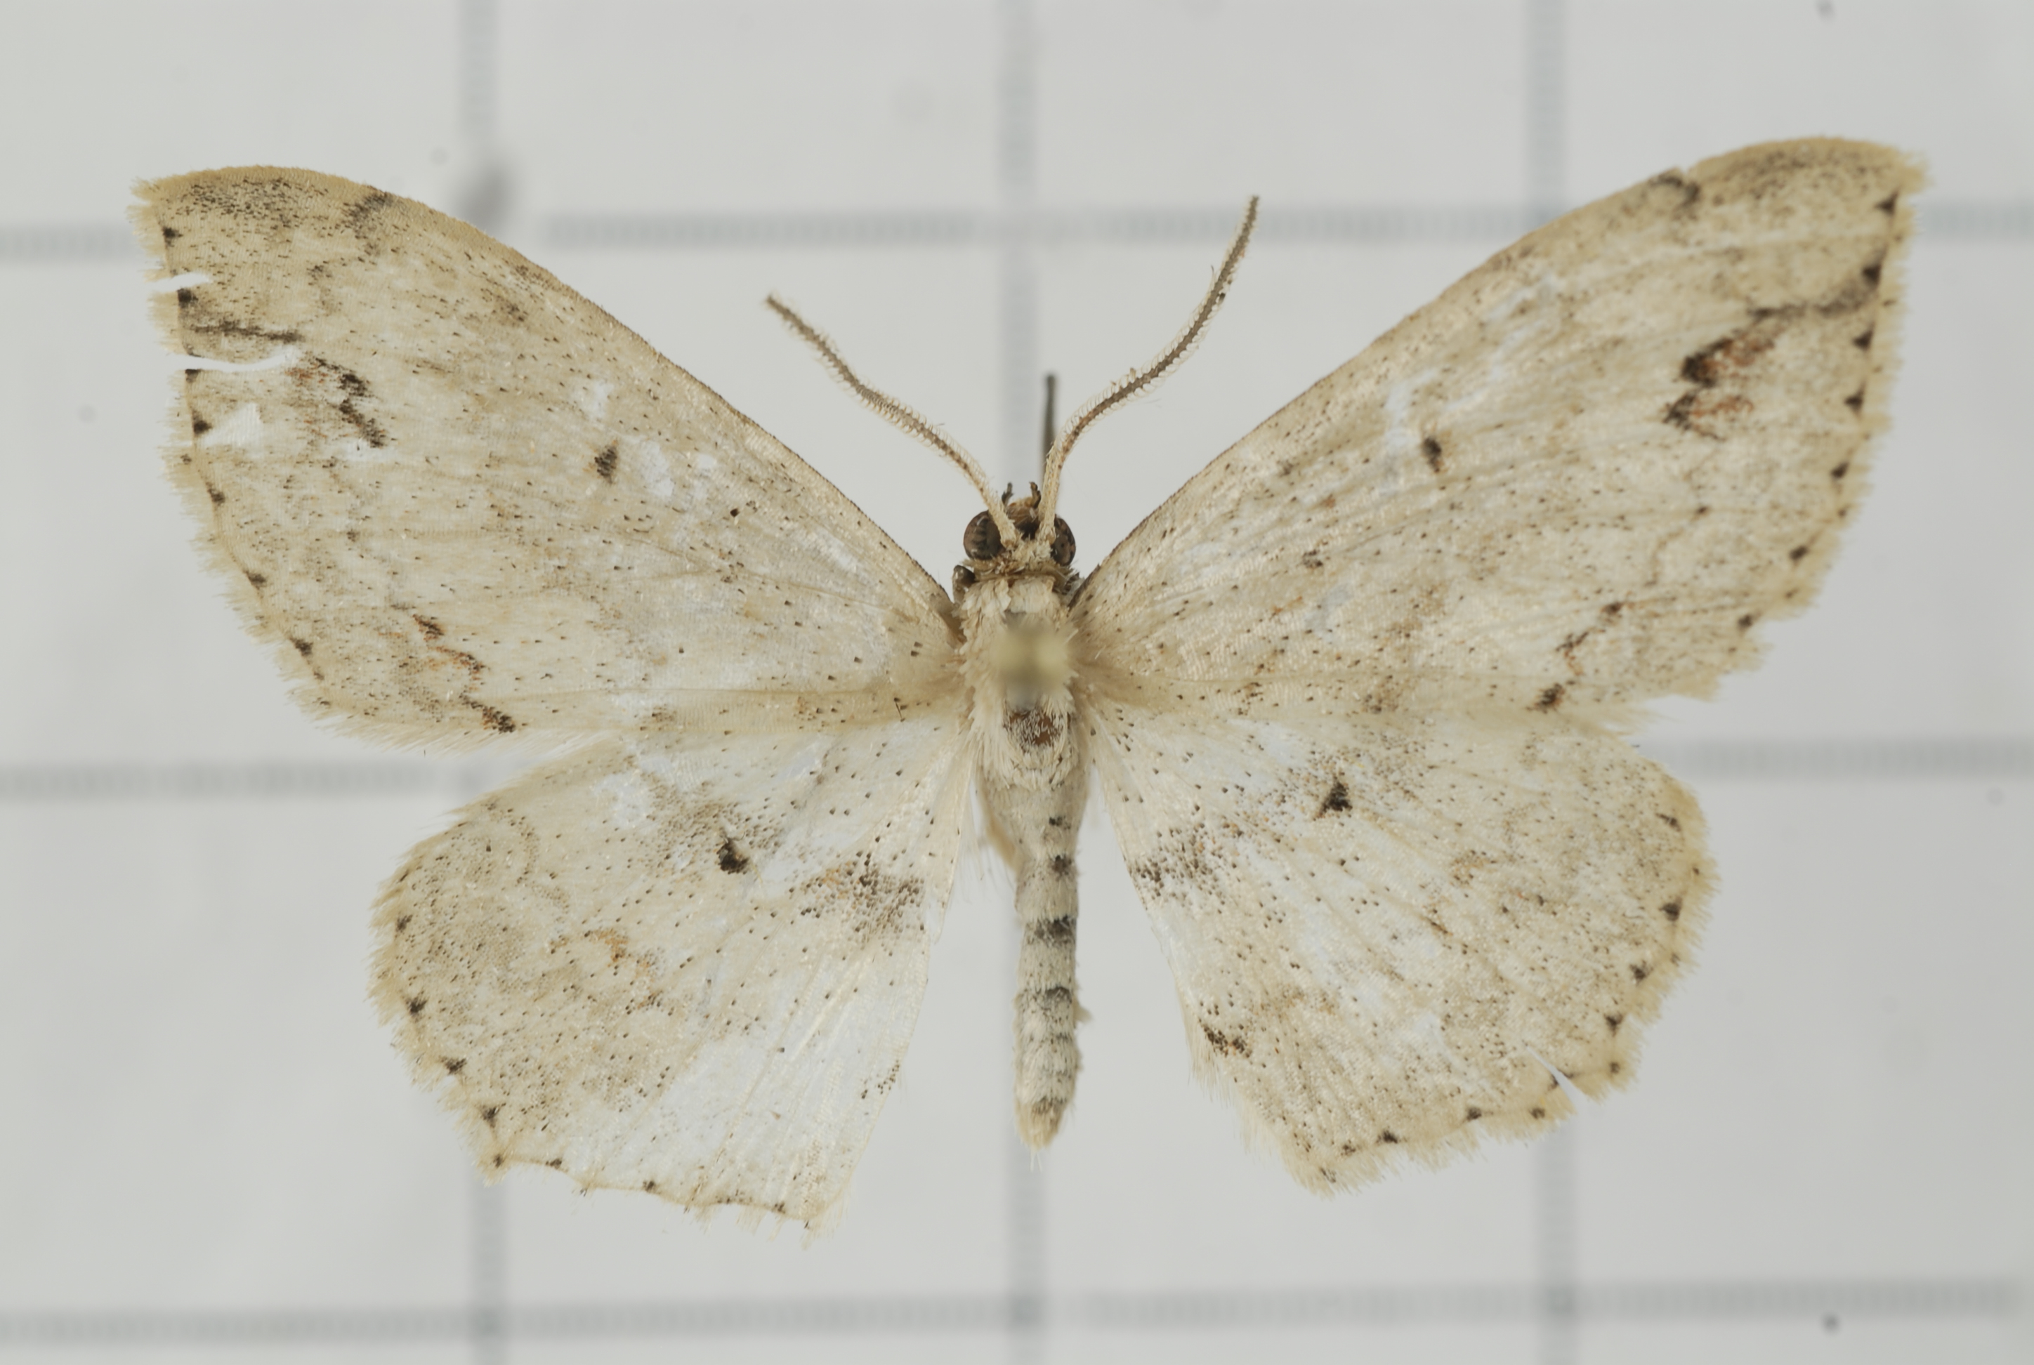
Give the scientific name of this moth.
Scopula anatreces
